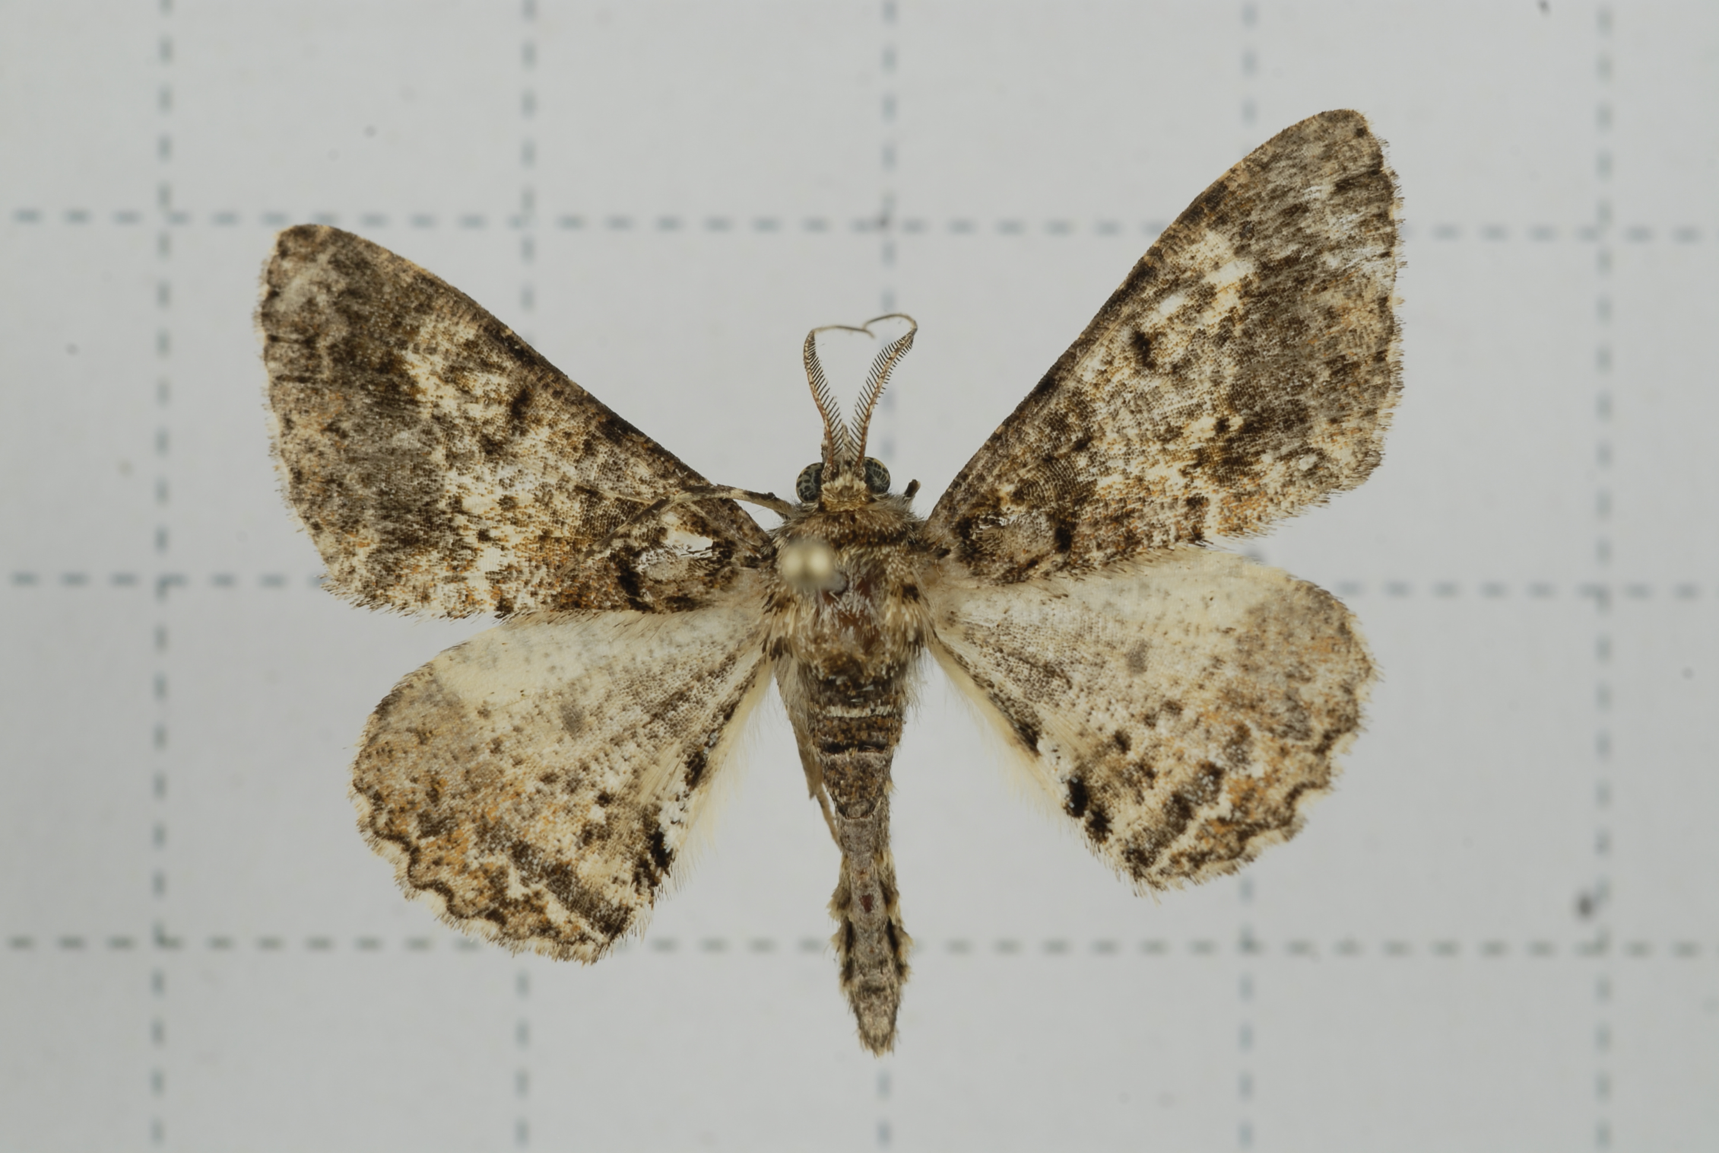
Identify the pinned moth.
Alcis taiwanovariegata
